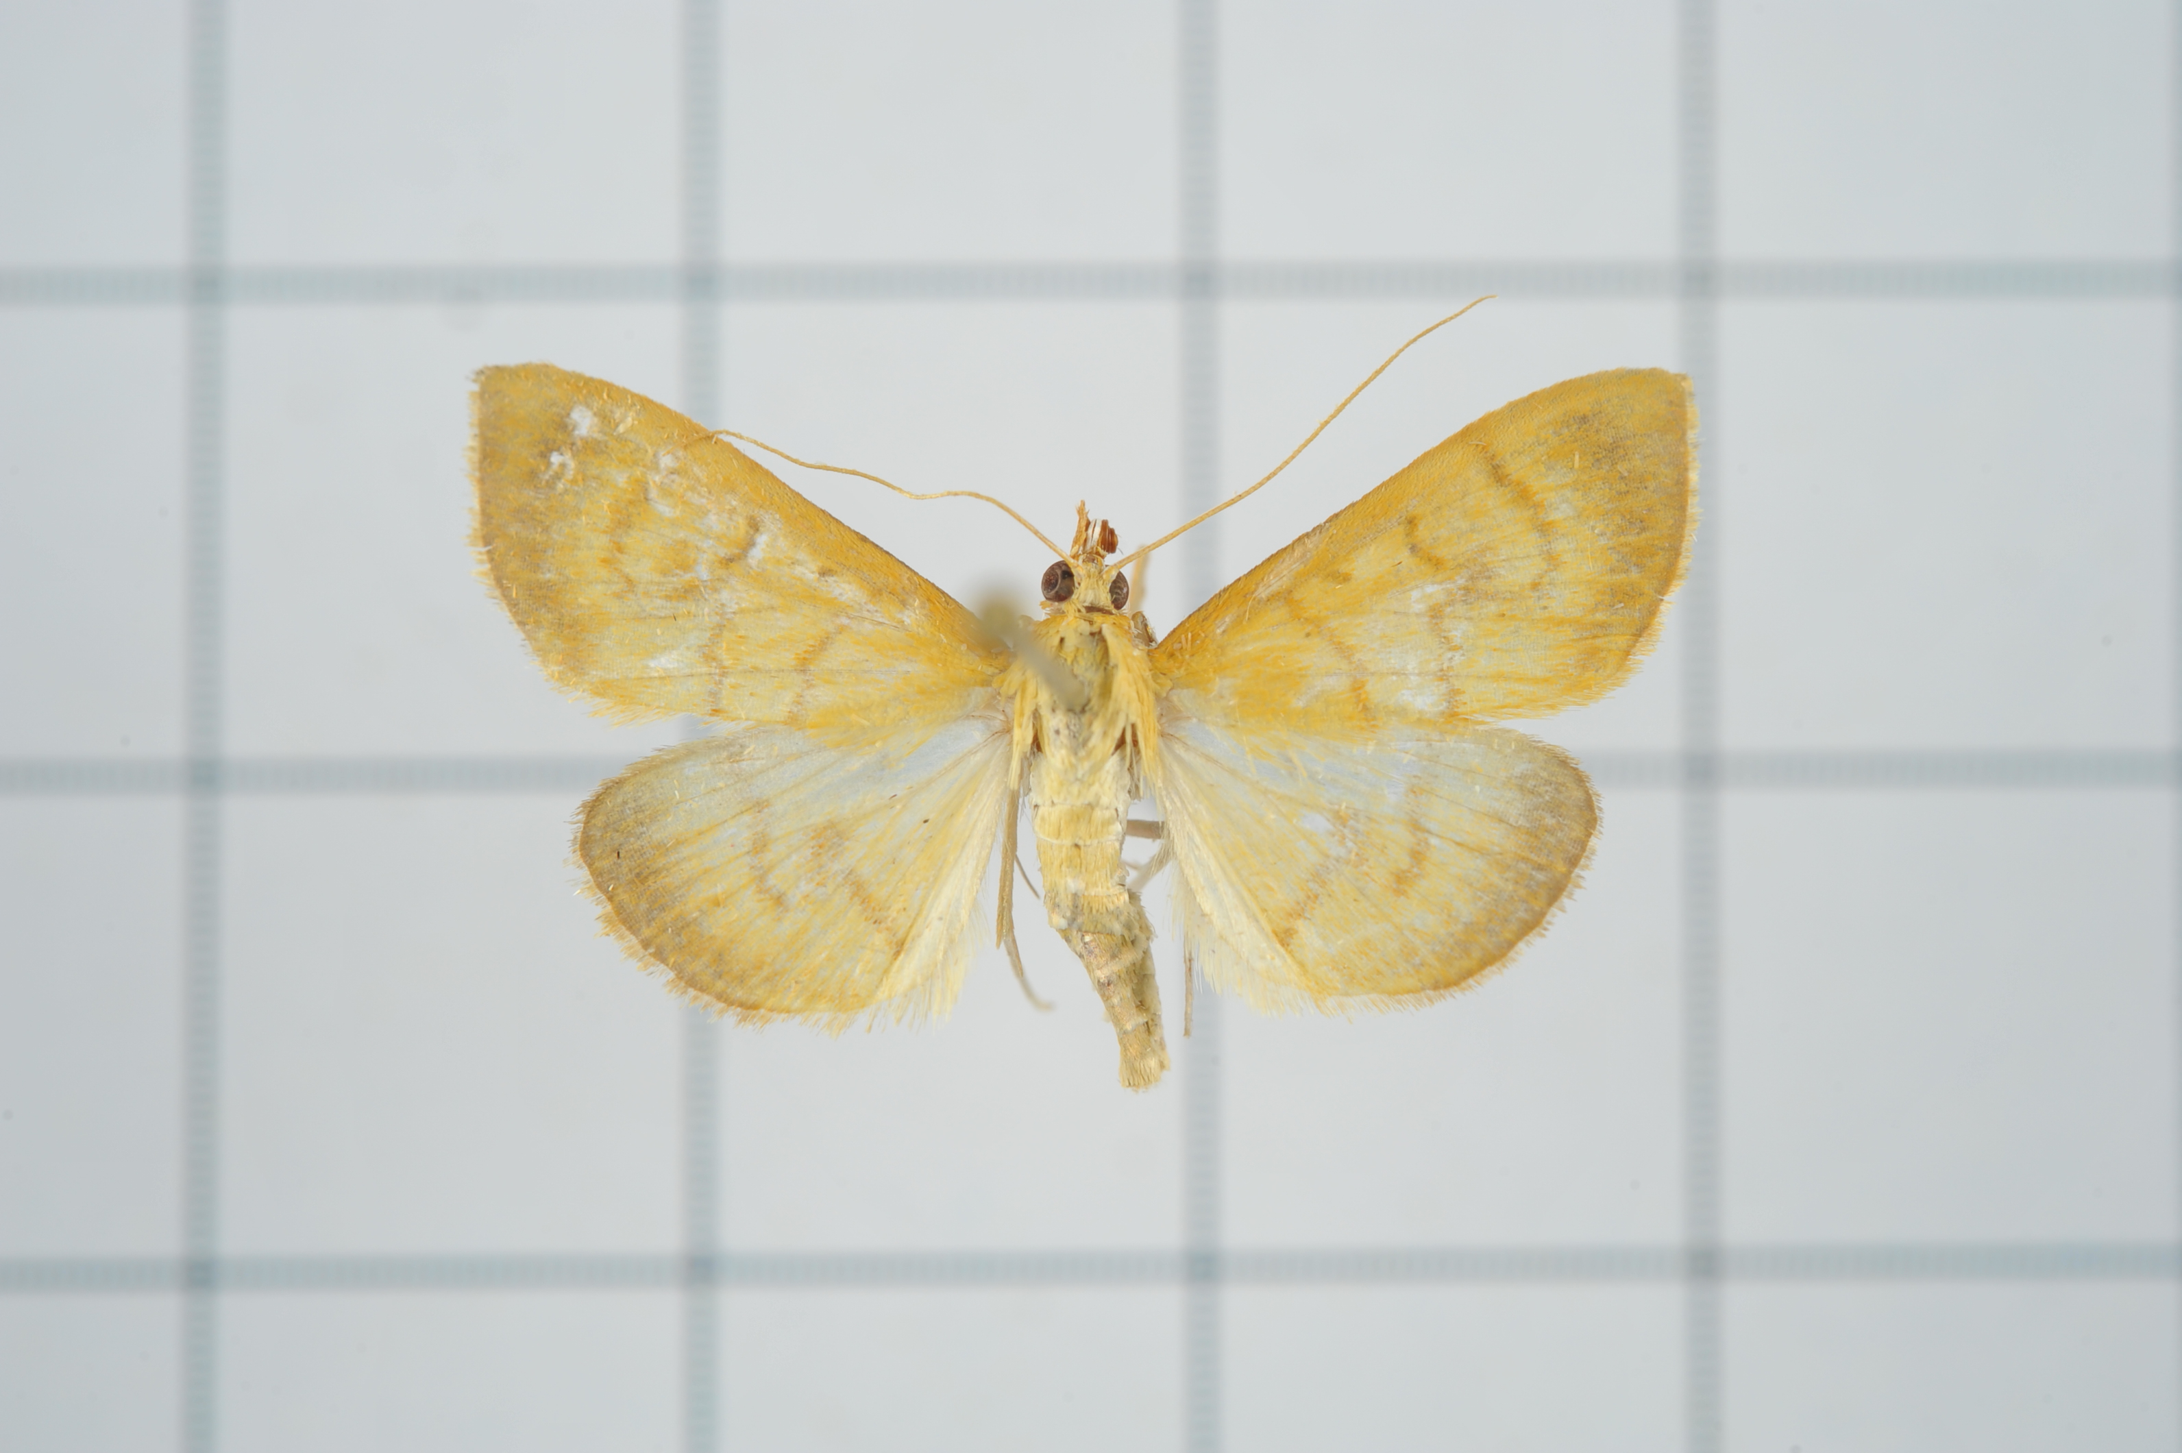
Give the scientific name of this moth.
Ecpyrrhorrhoe celatalis
